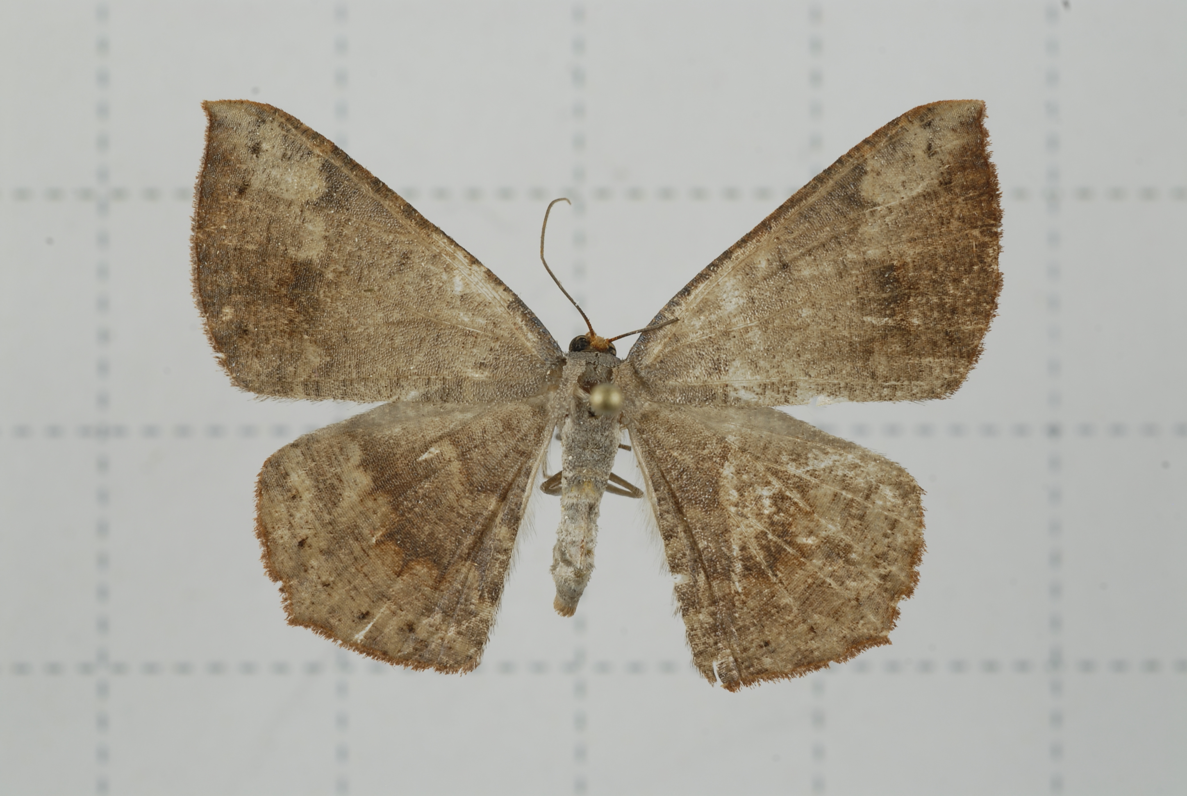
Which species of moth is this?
Peratostega deletaria deletaria
